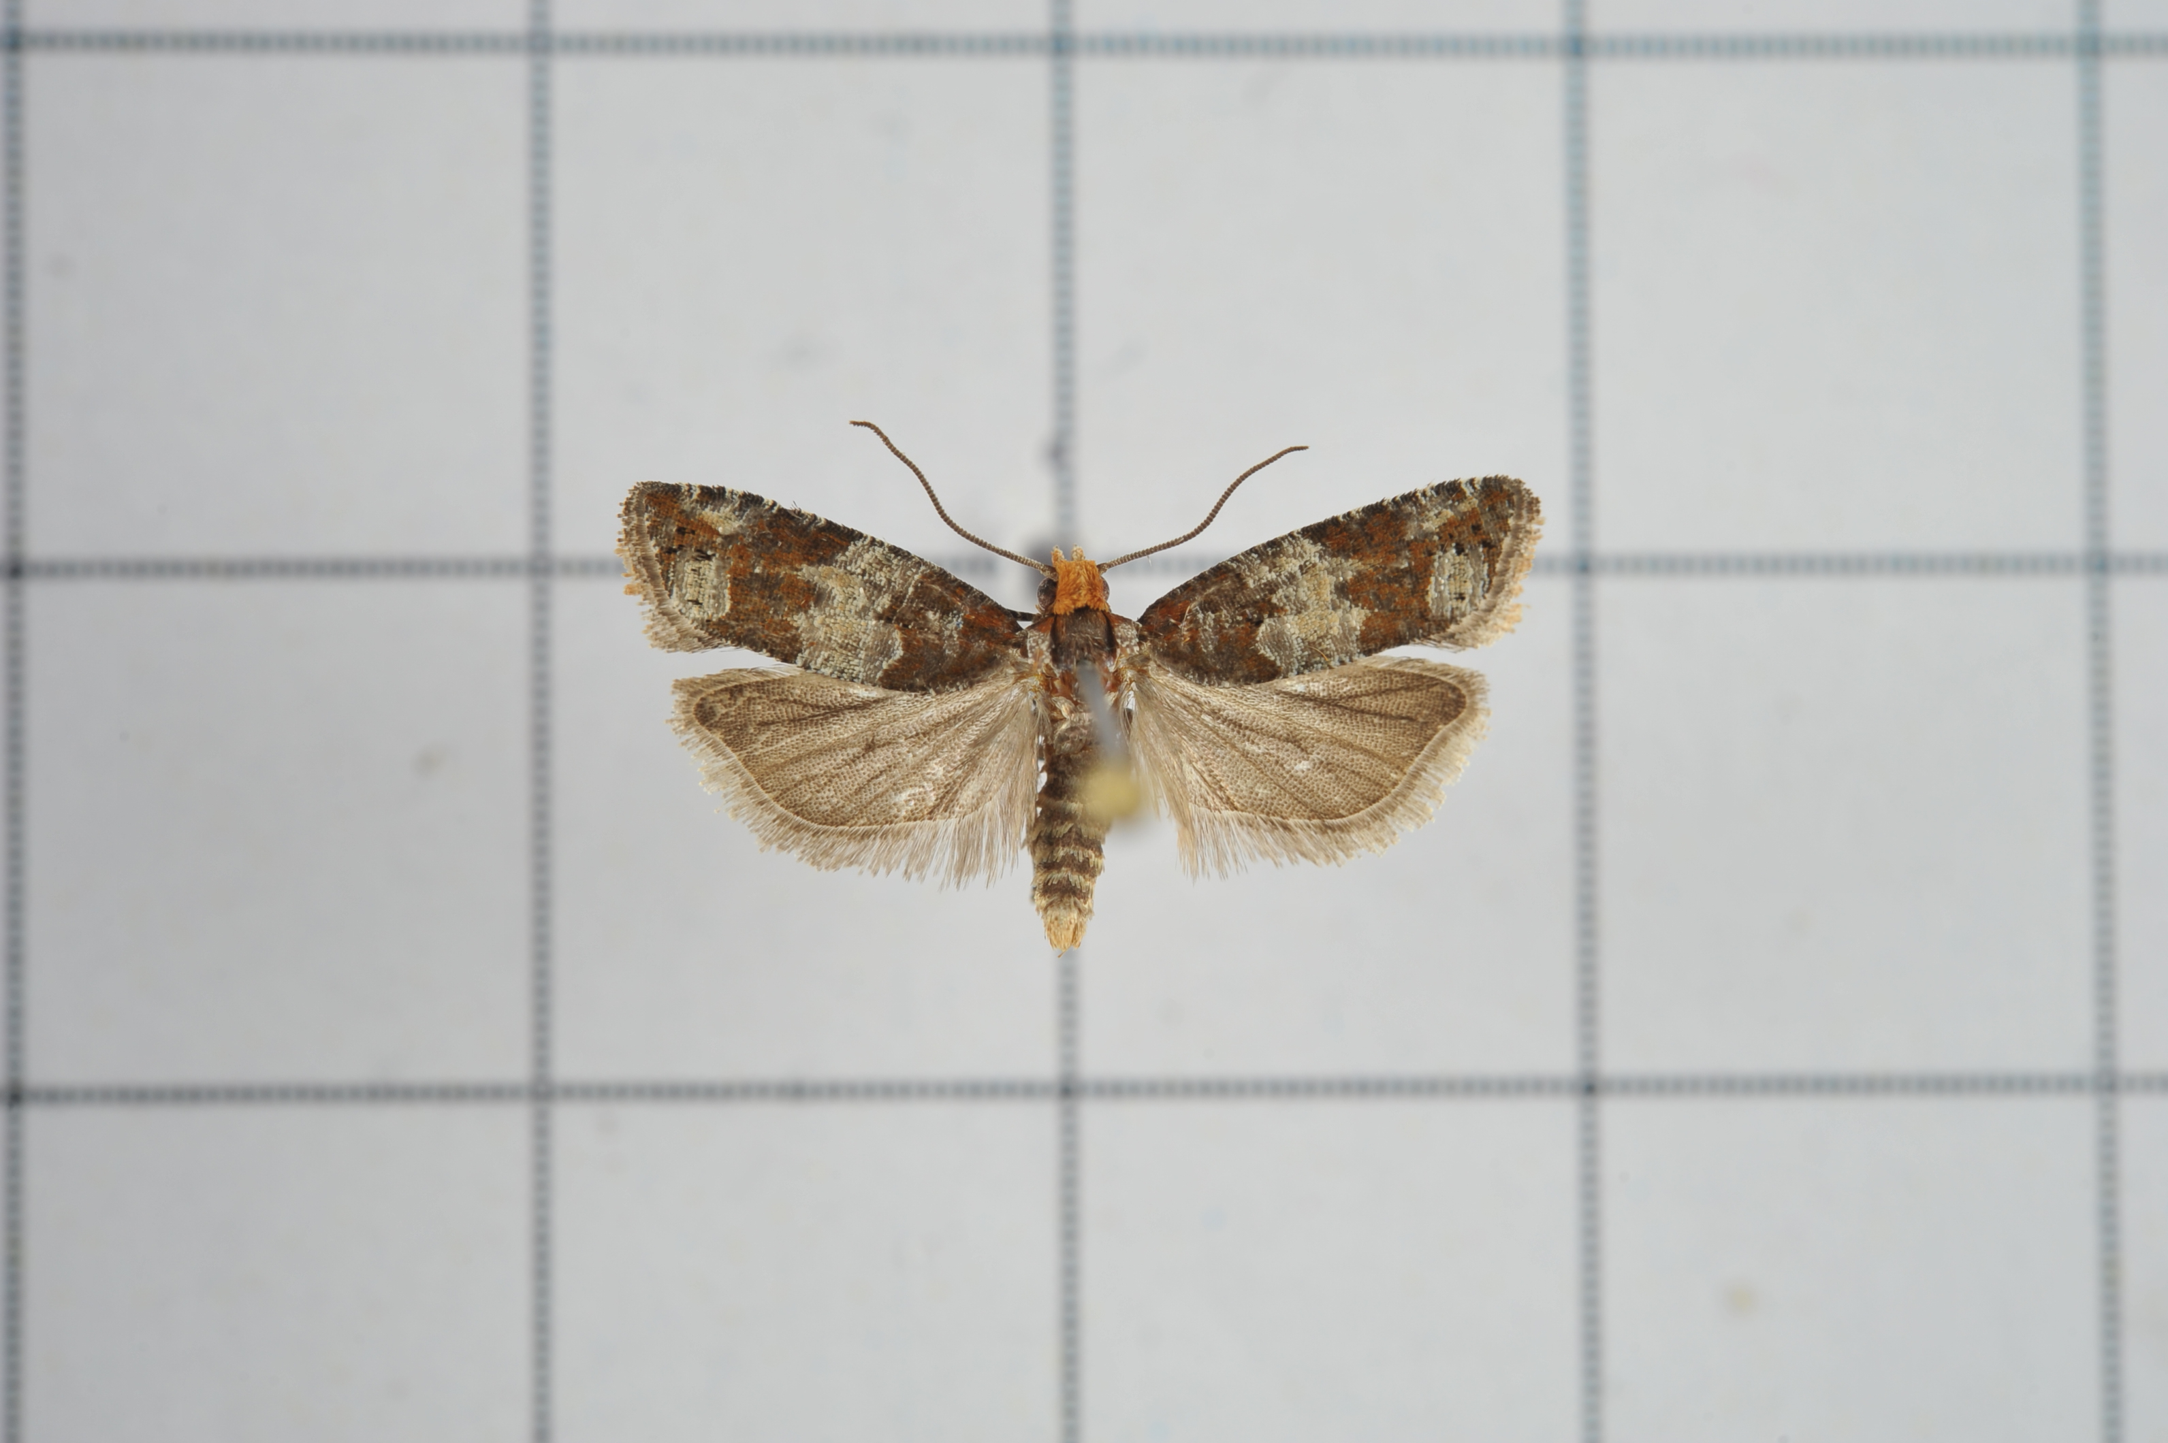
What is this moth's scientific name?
Retinia cristata
